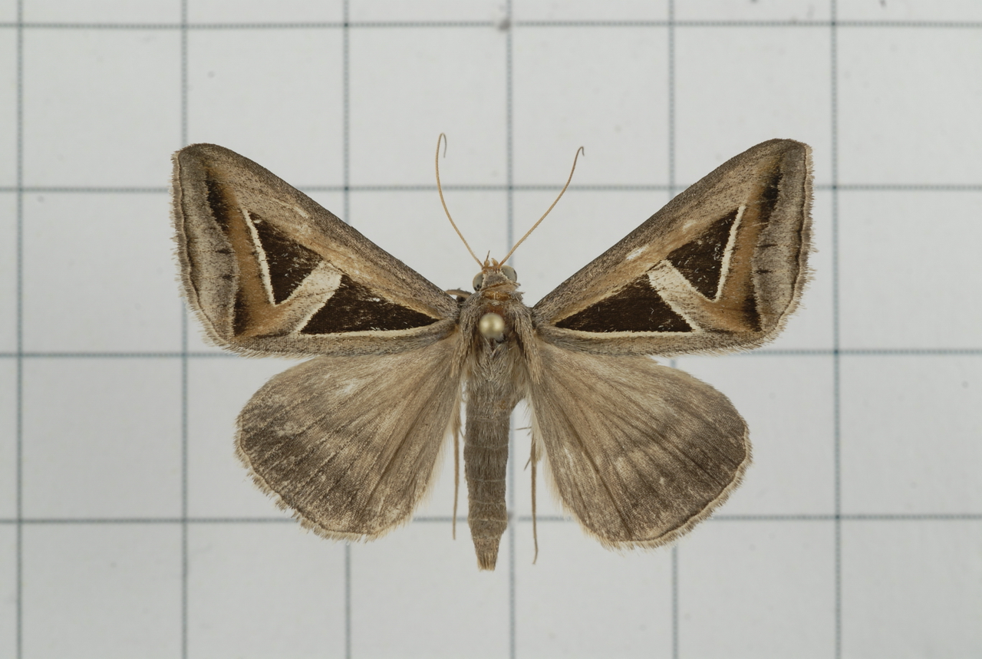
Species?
Trigonodes hyppasia
